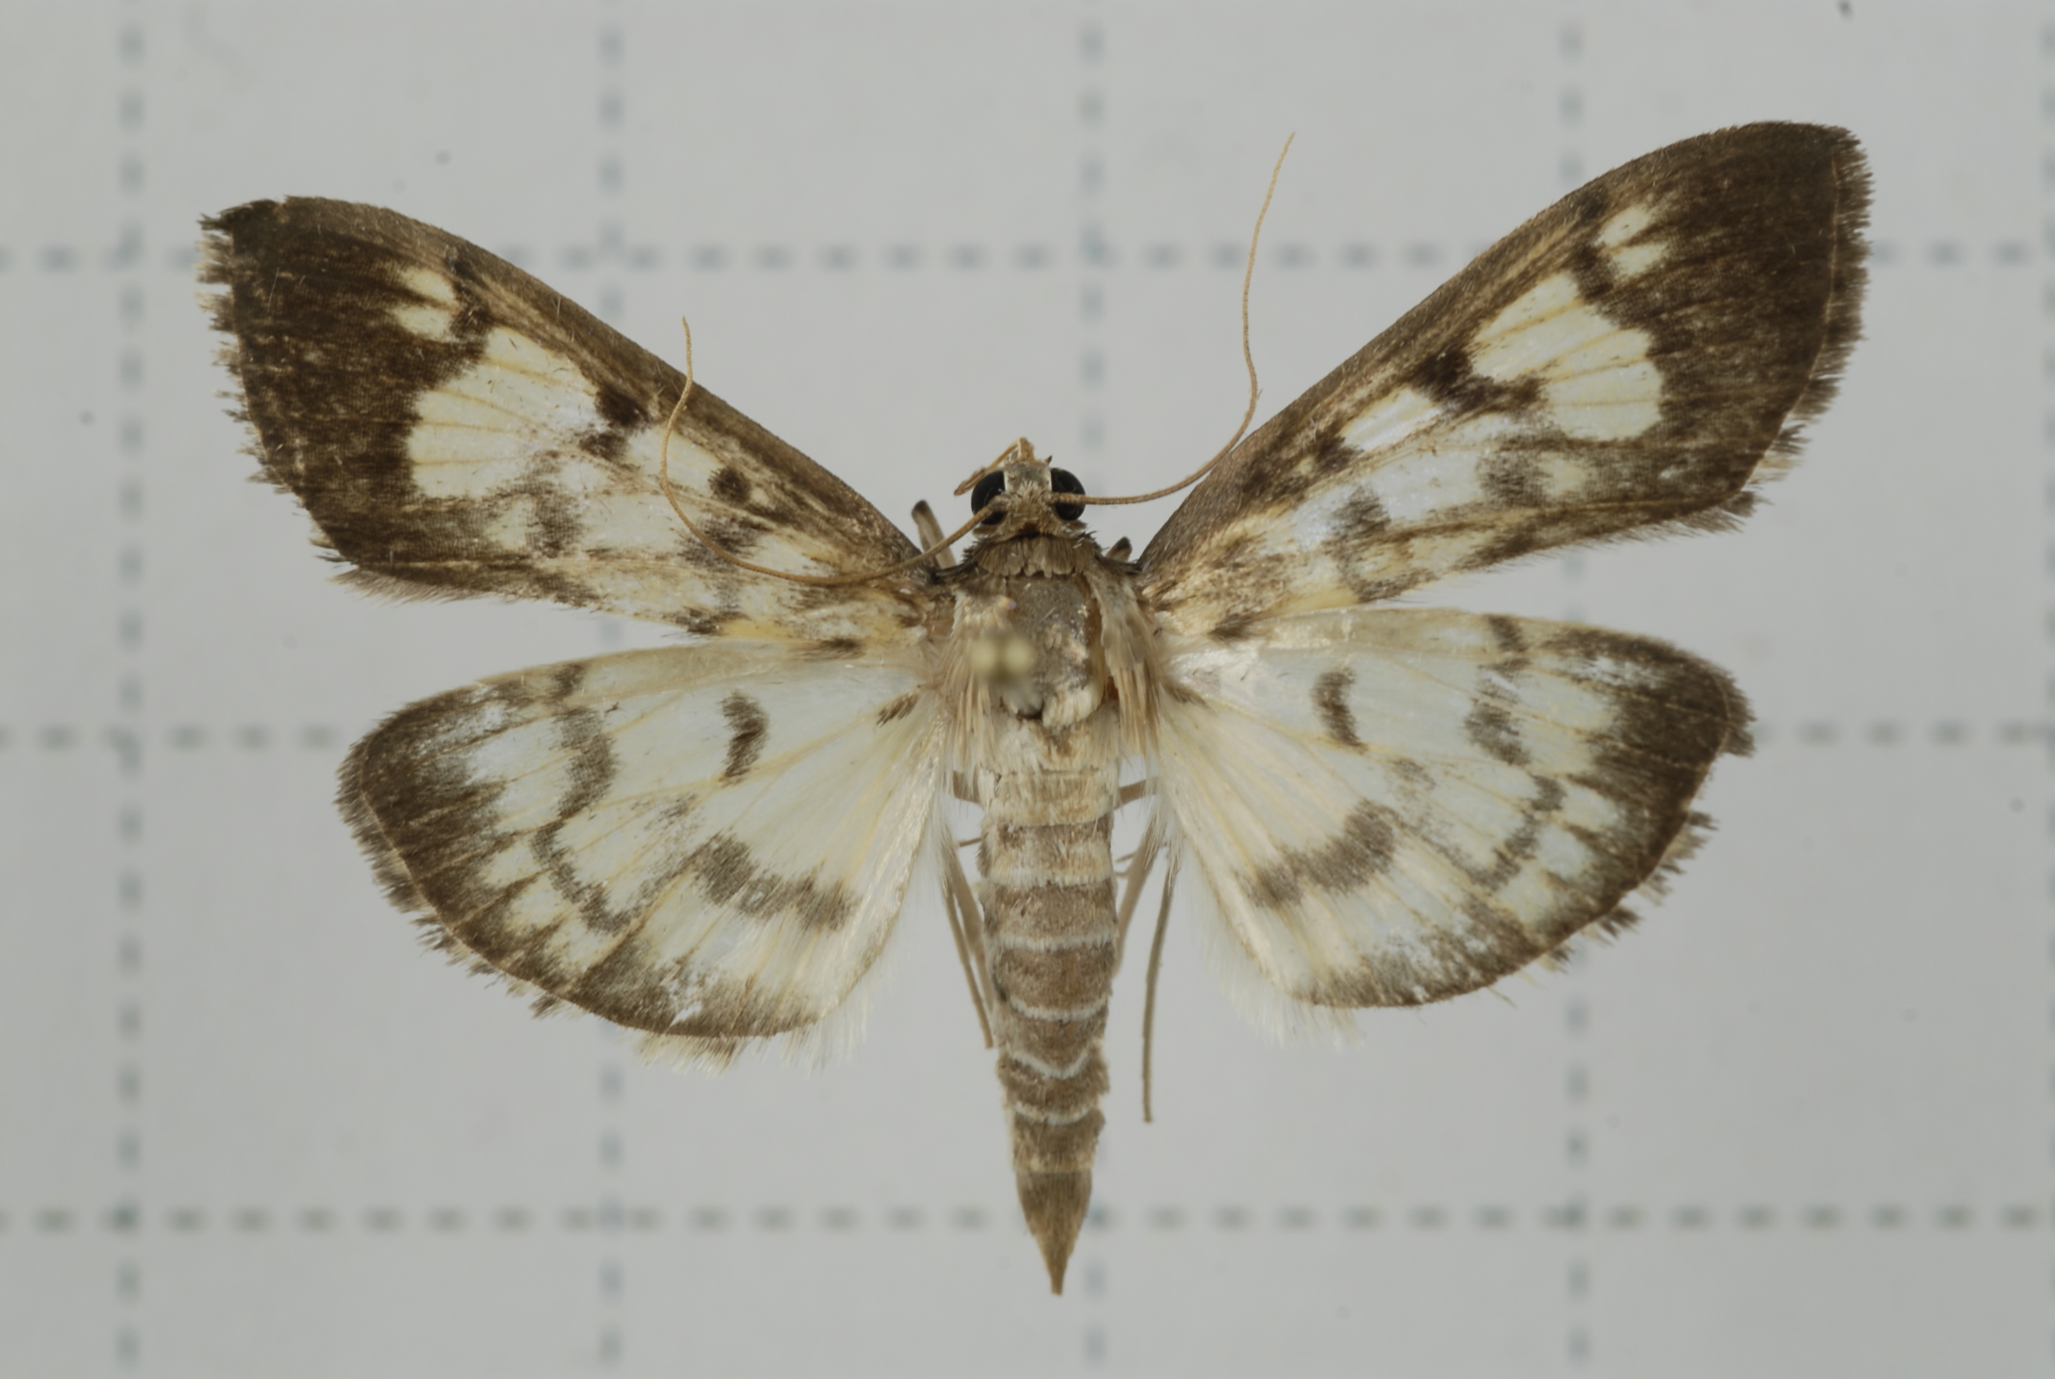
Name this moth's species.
Syllepte taiwanalis
